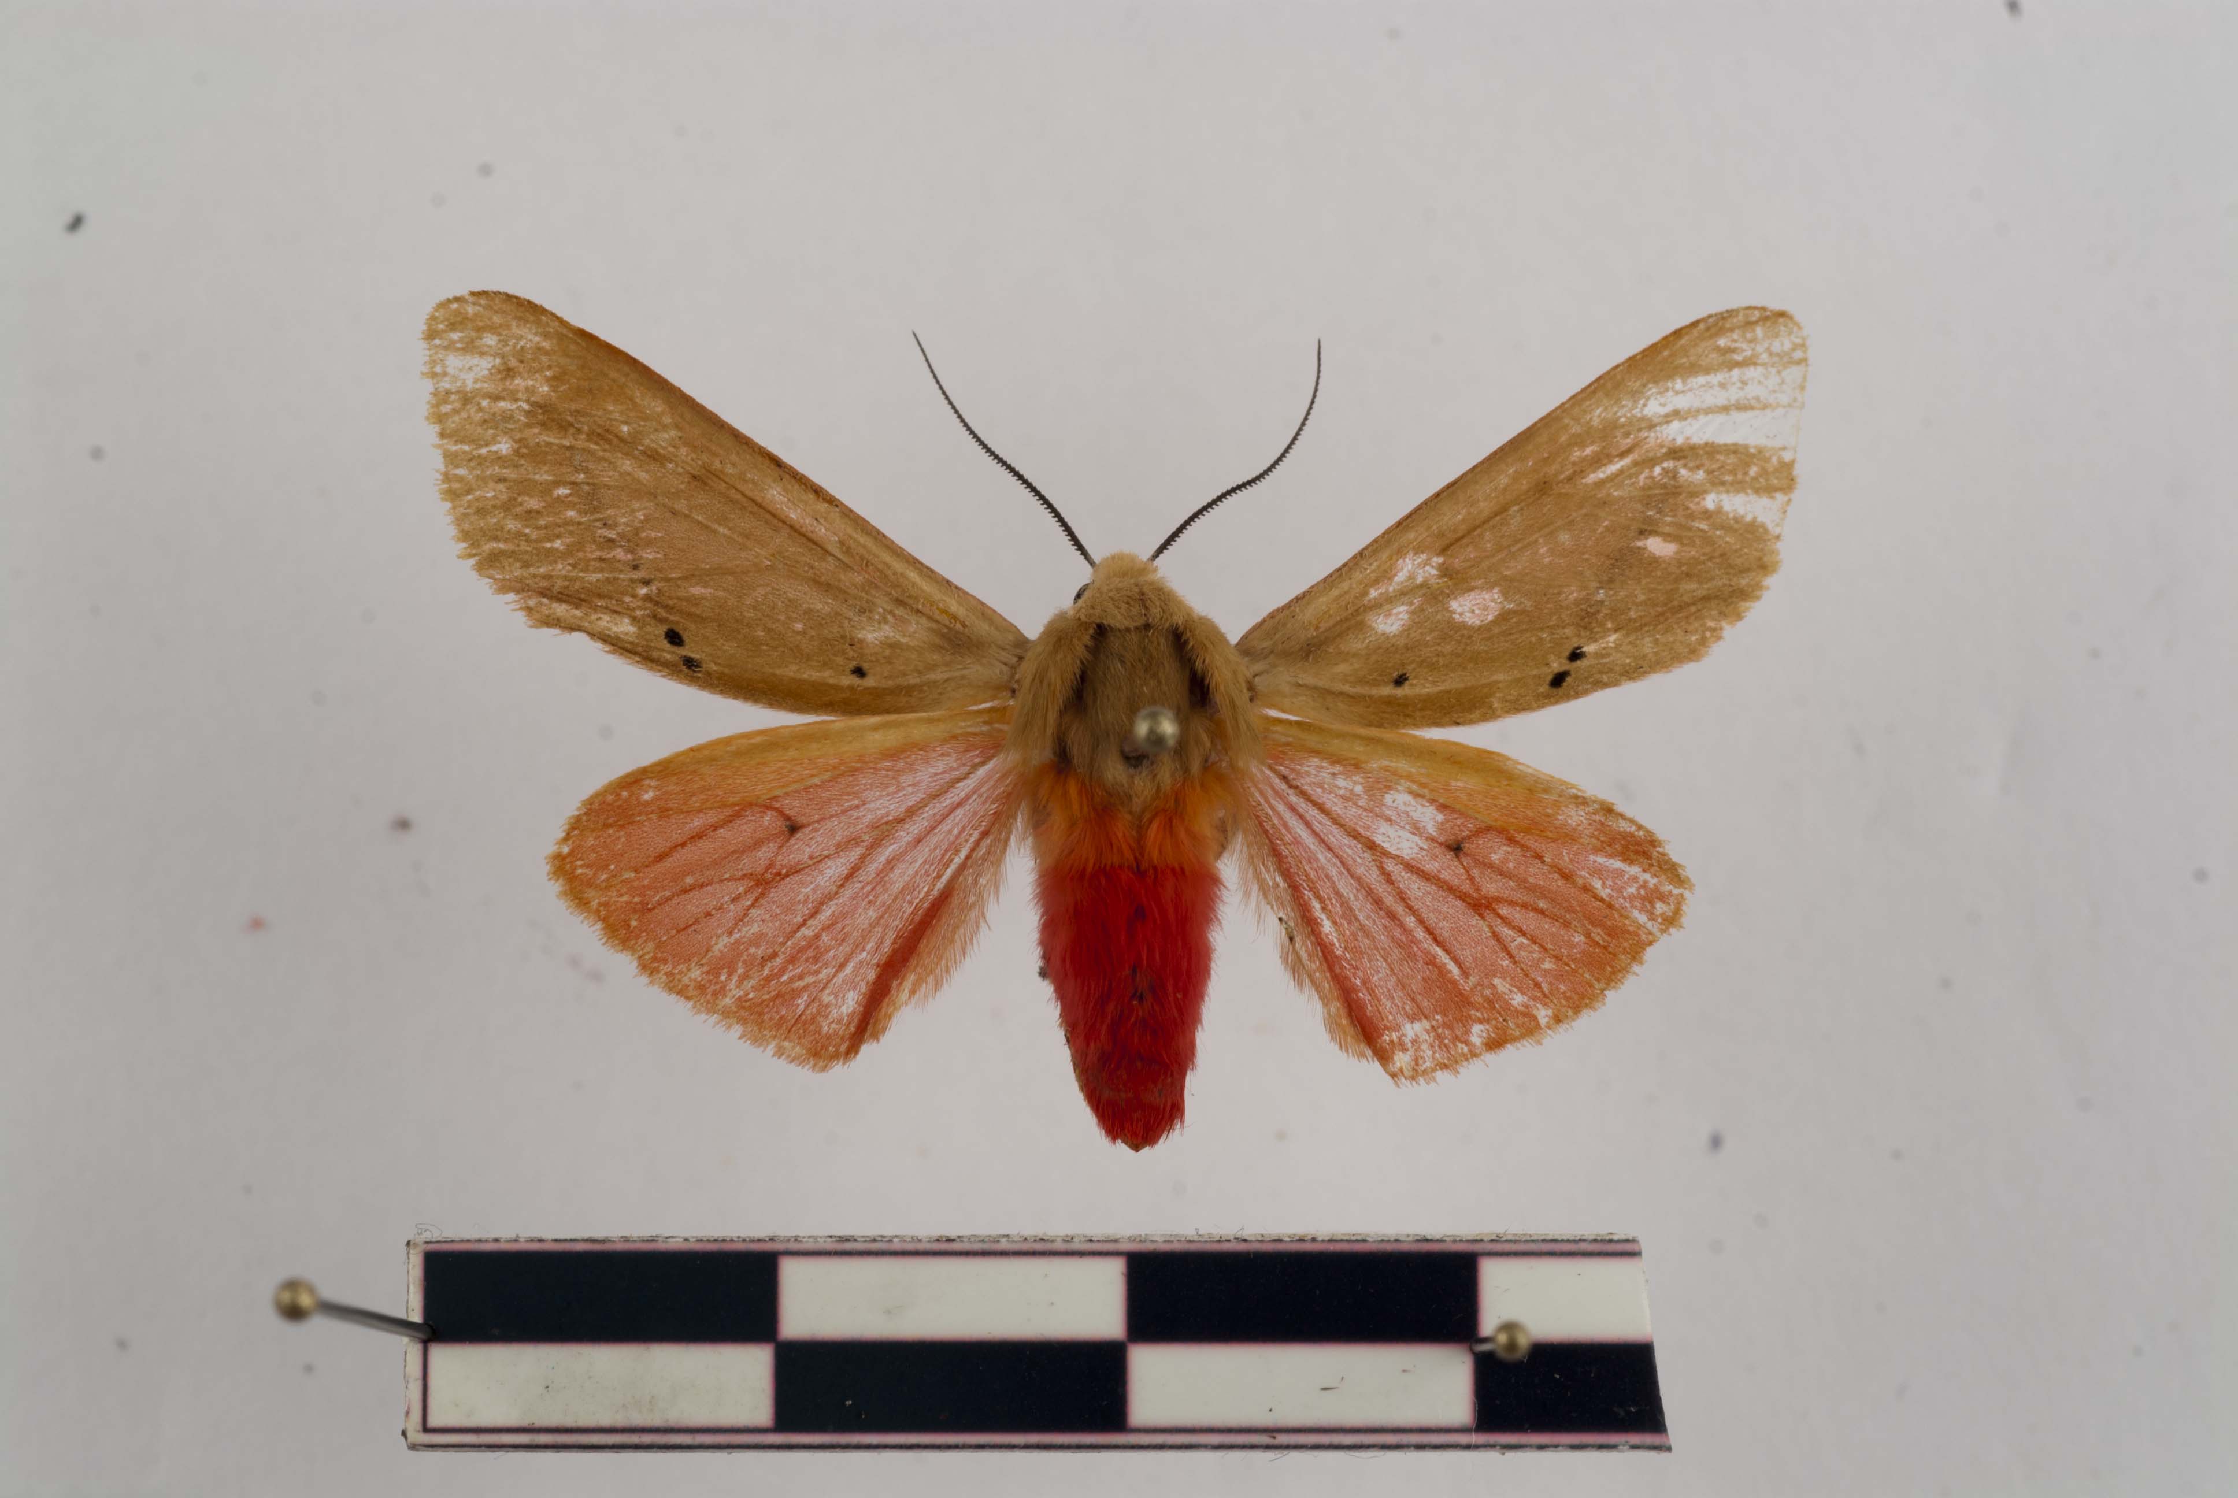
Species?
Spilarctia wilemani
